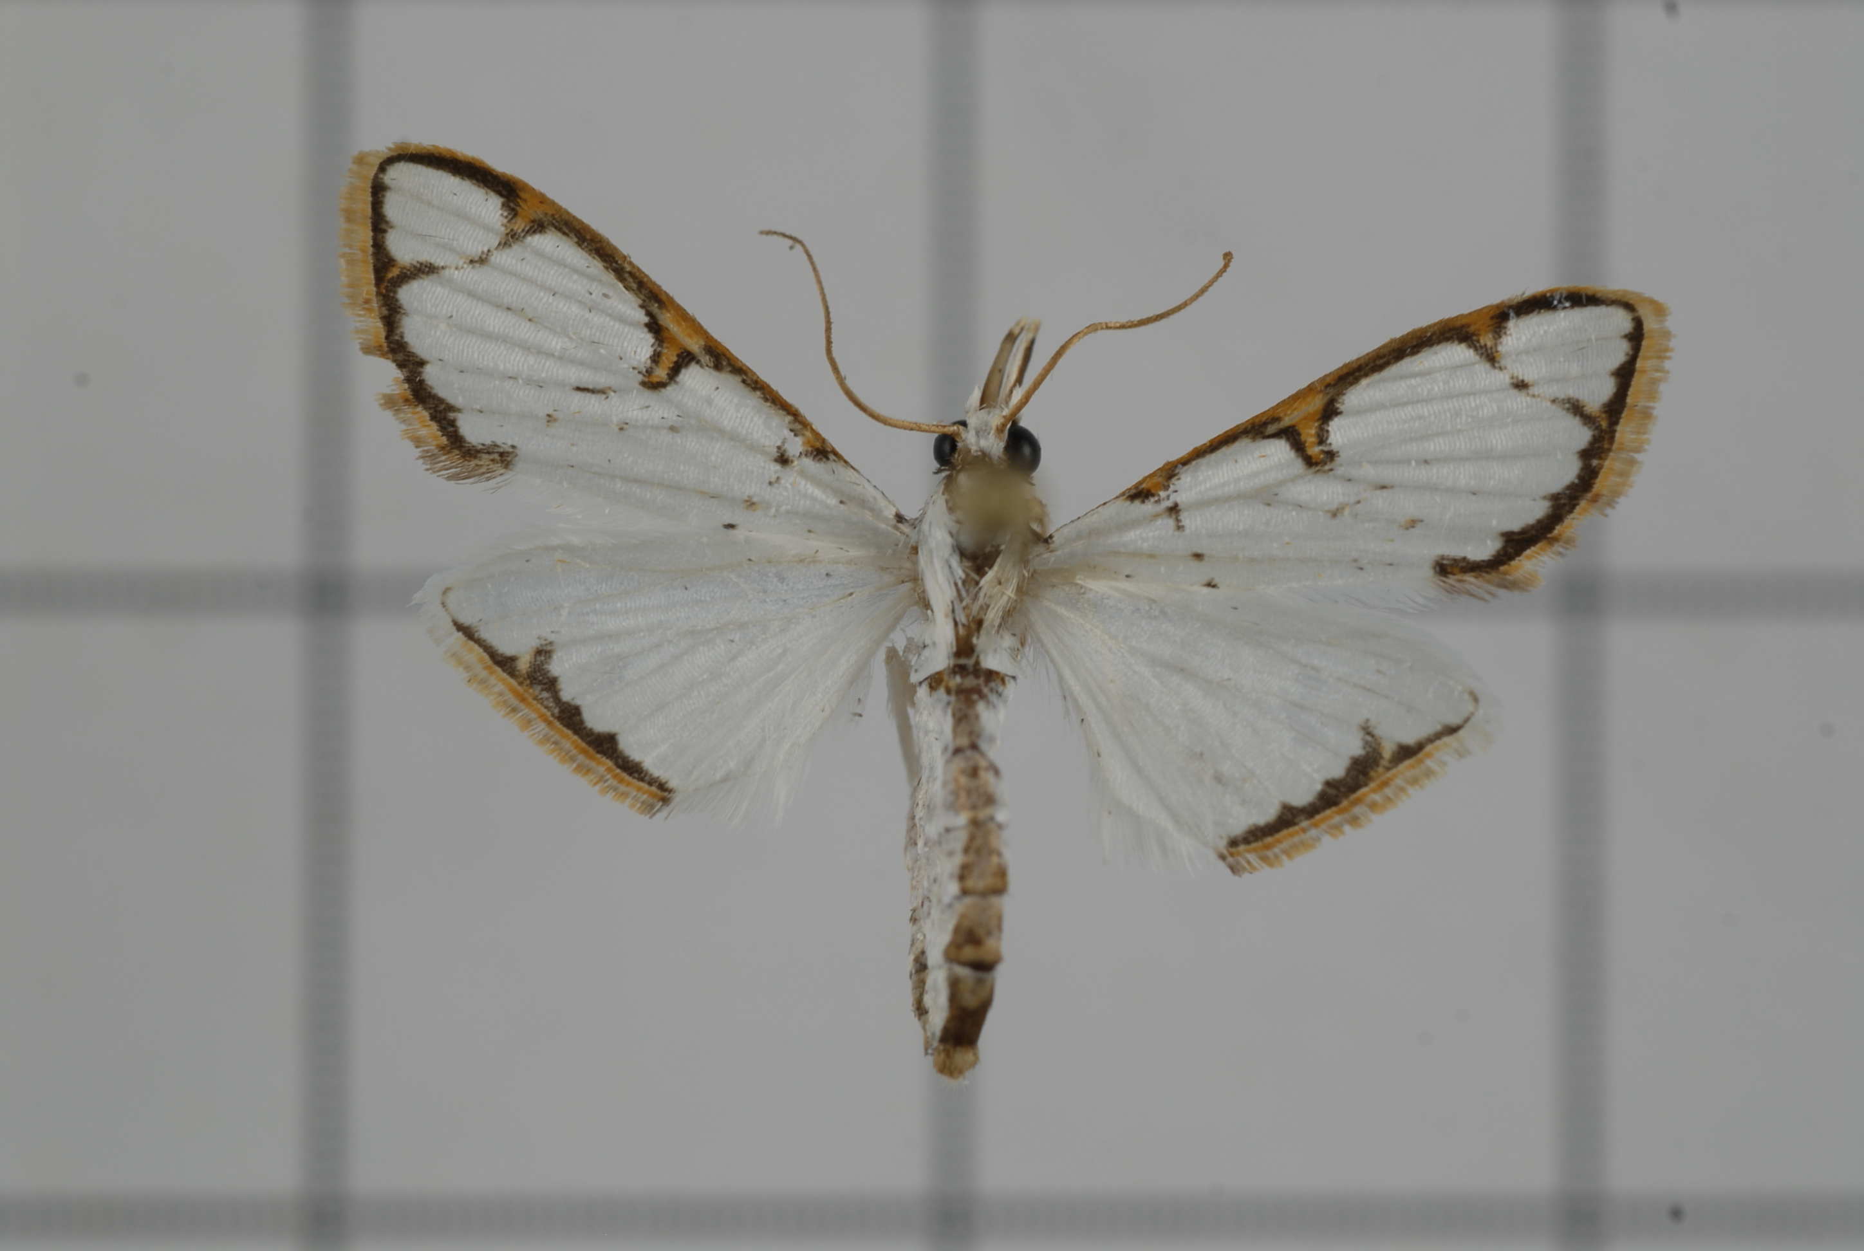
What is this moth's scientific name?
Cirrhochrista spinuella
